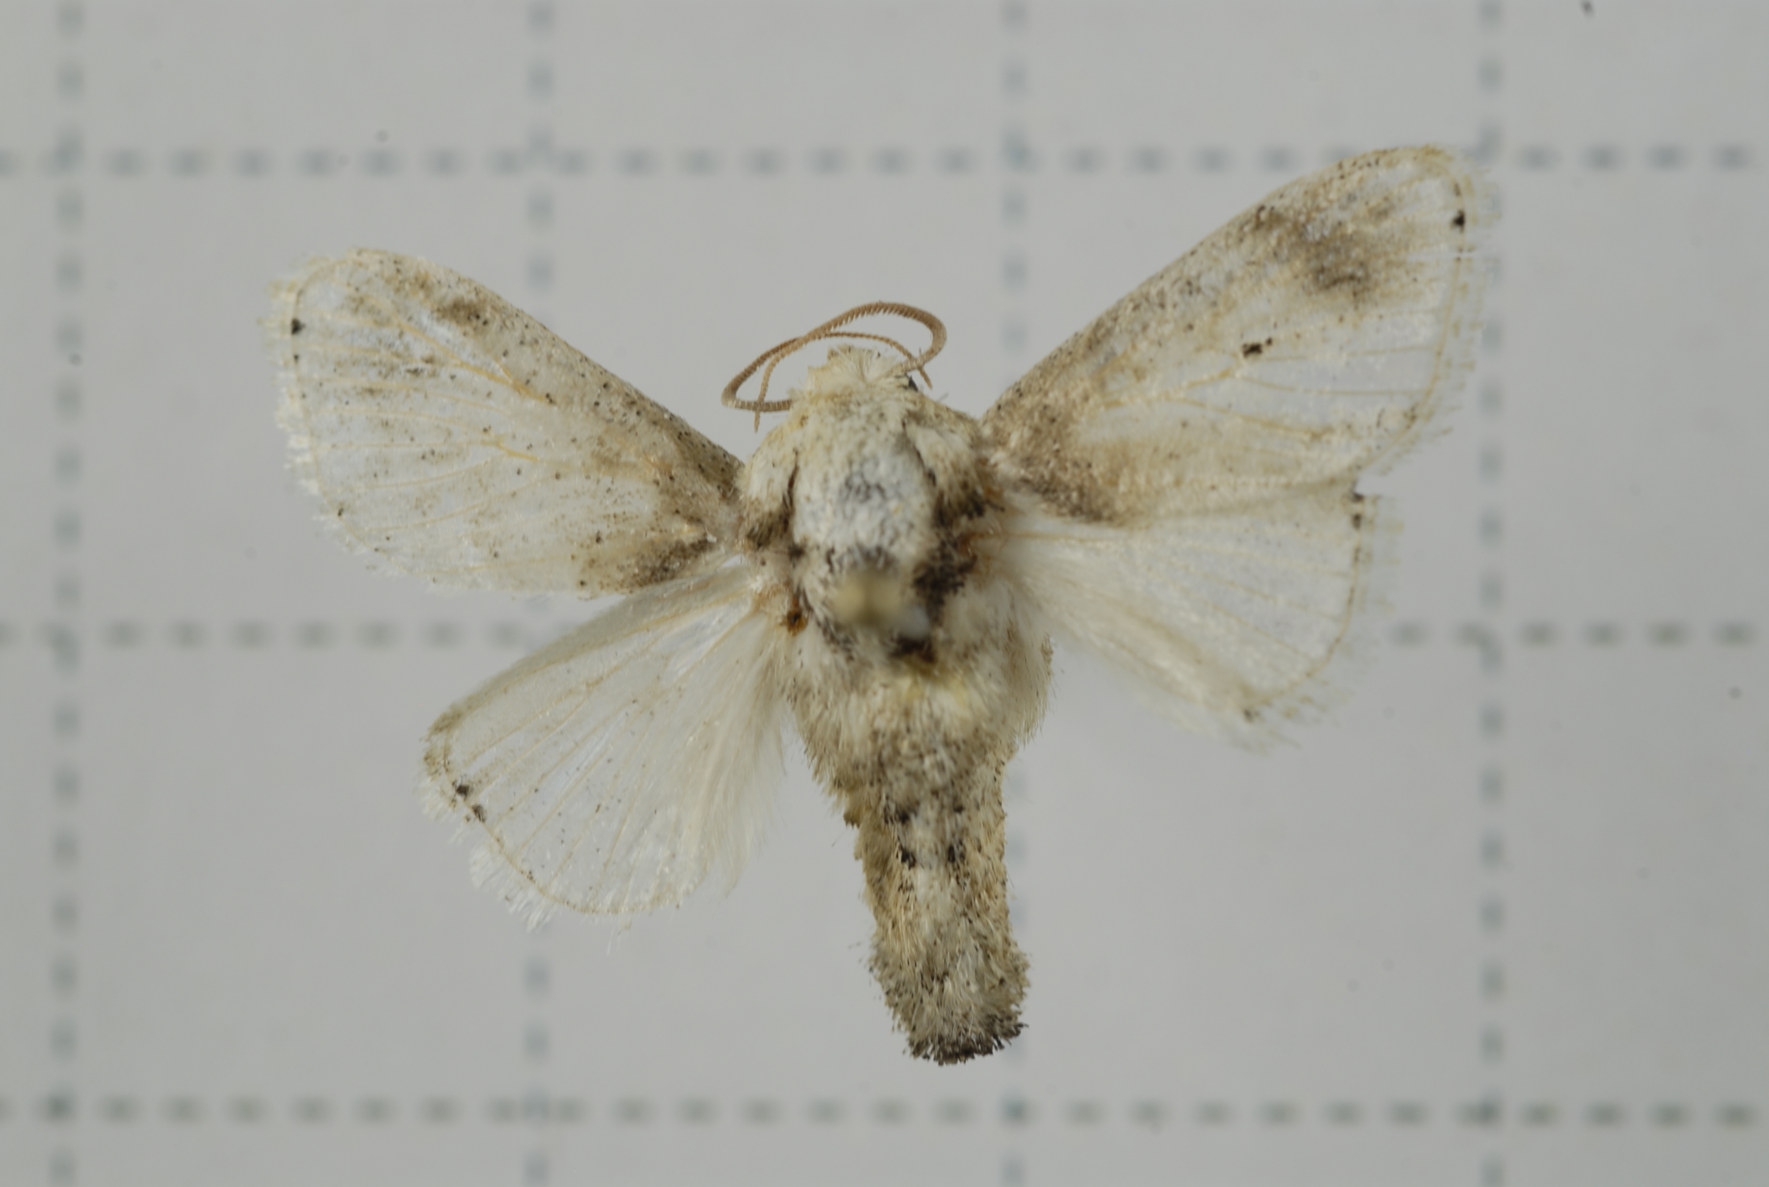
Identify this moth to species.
Althonarosa horisyaensis
